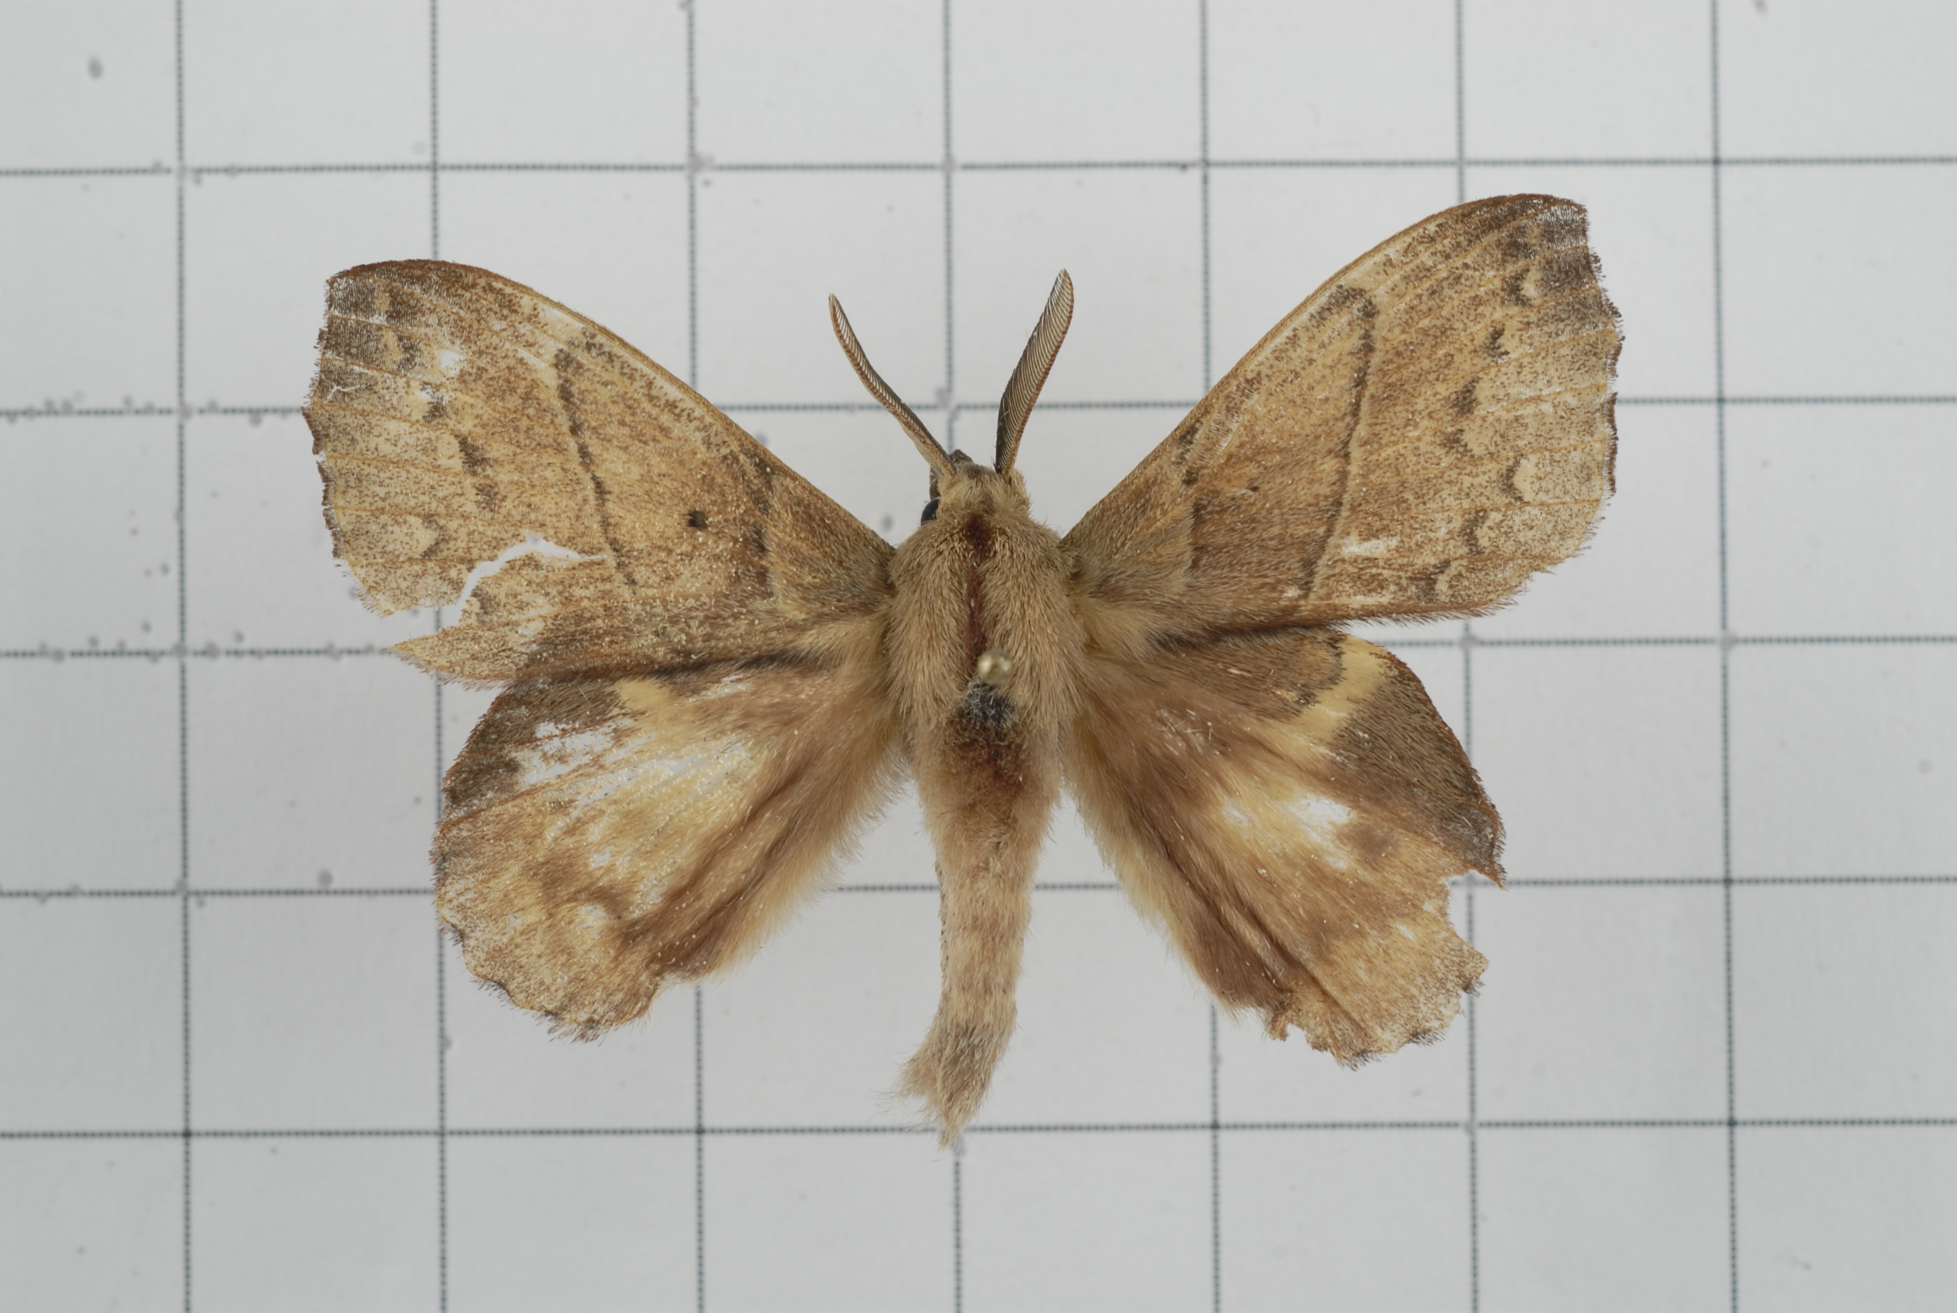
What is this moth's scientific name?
Radhica flavovittata taiwanensis
